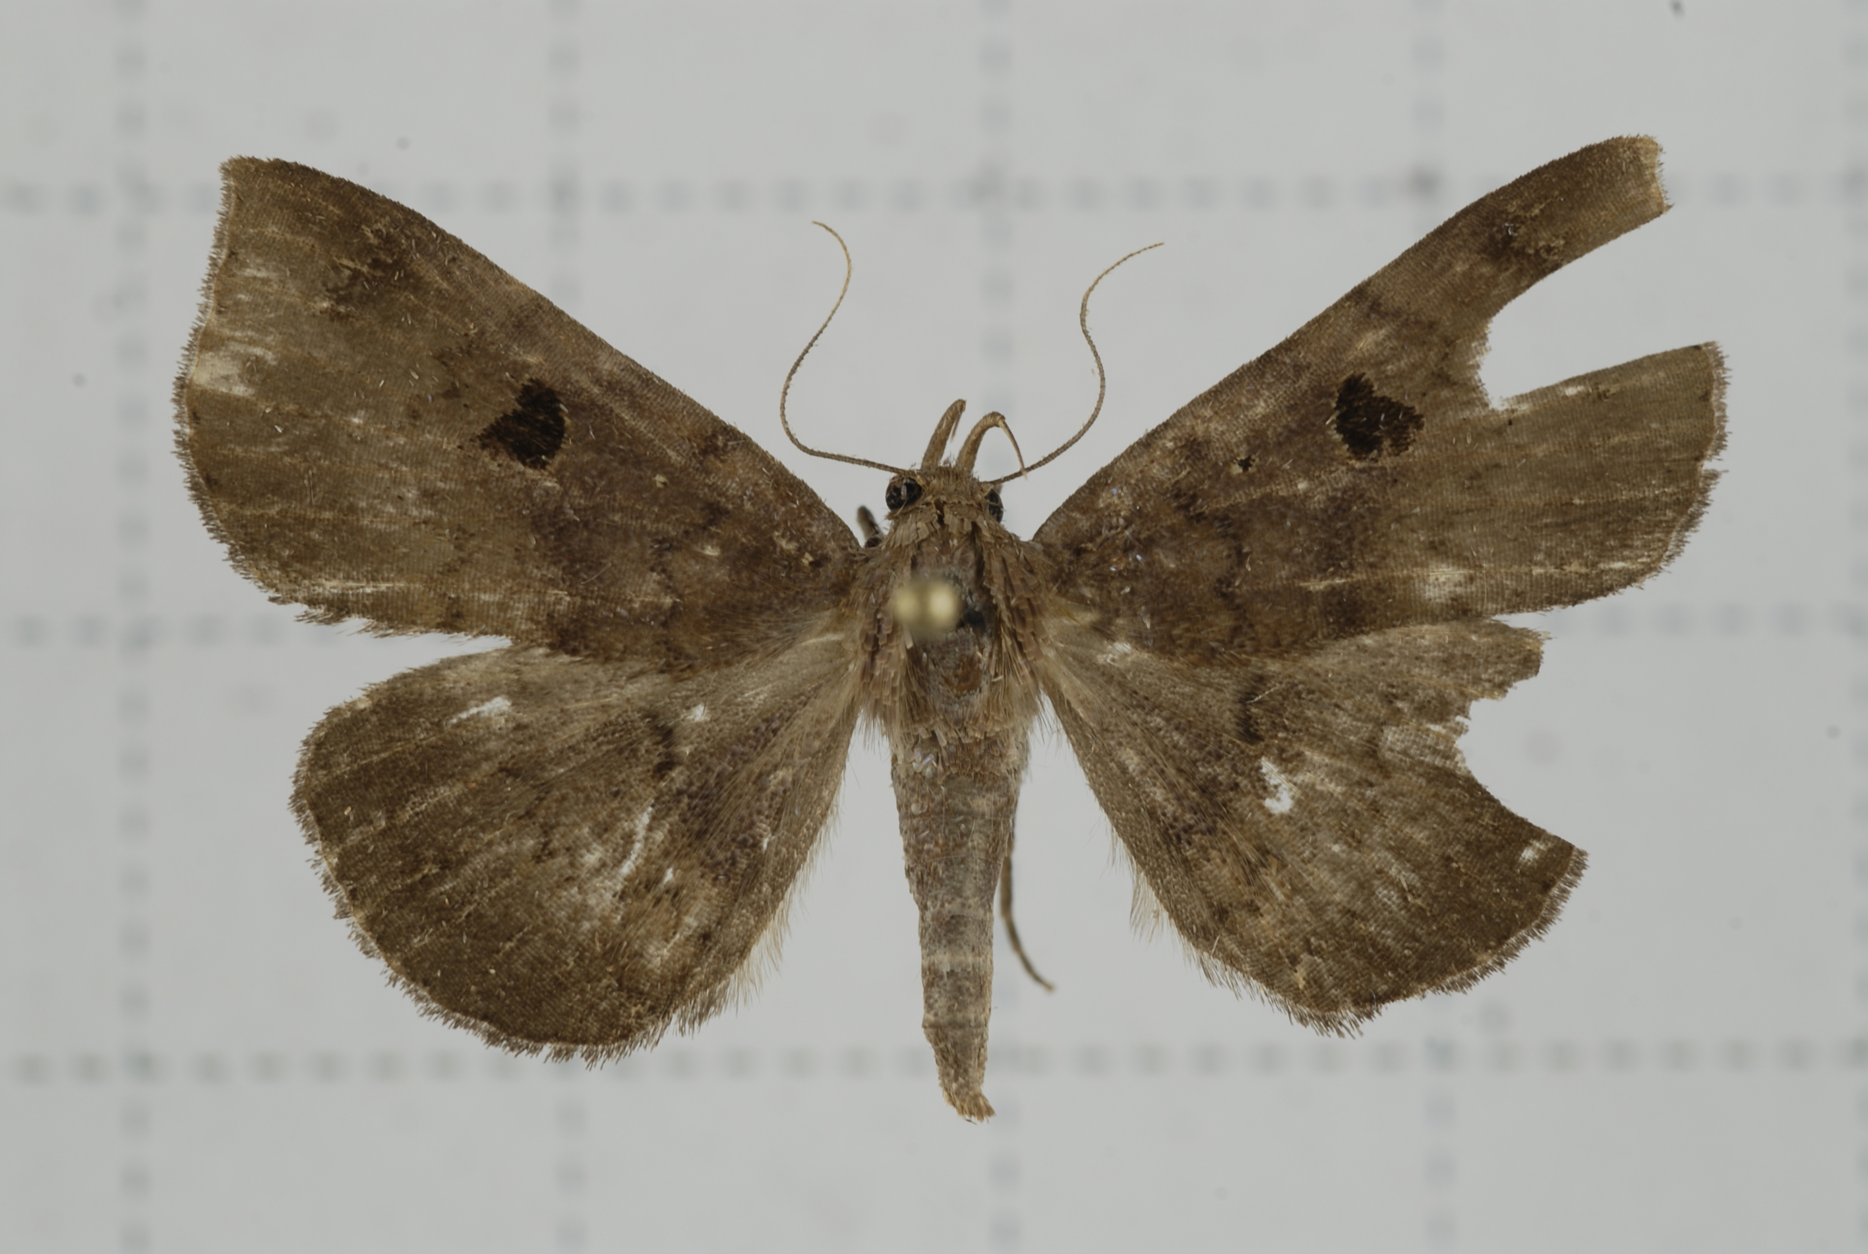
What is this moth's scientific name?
Mosopia punctilinea
